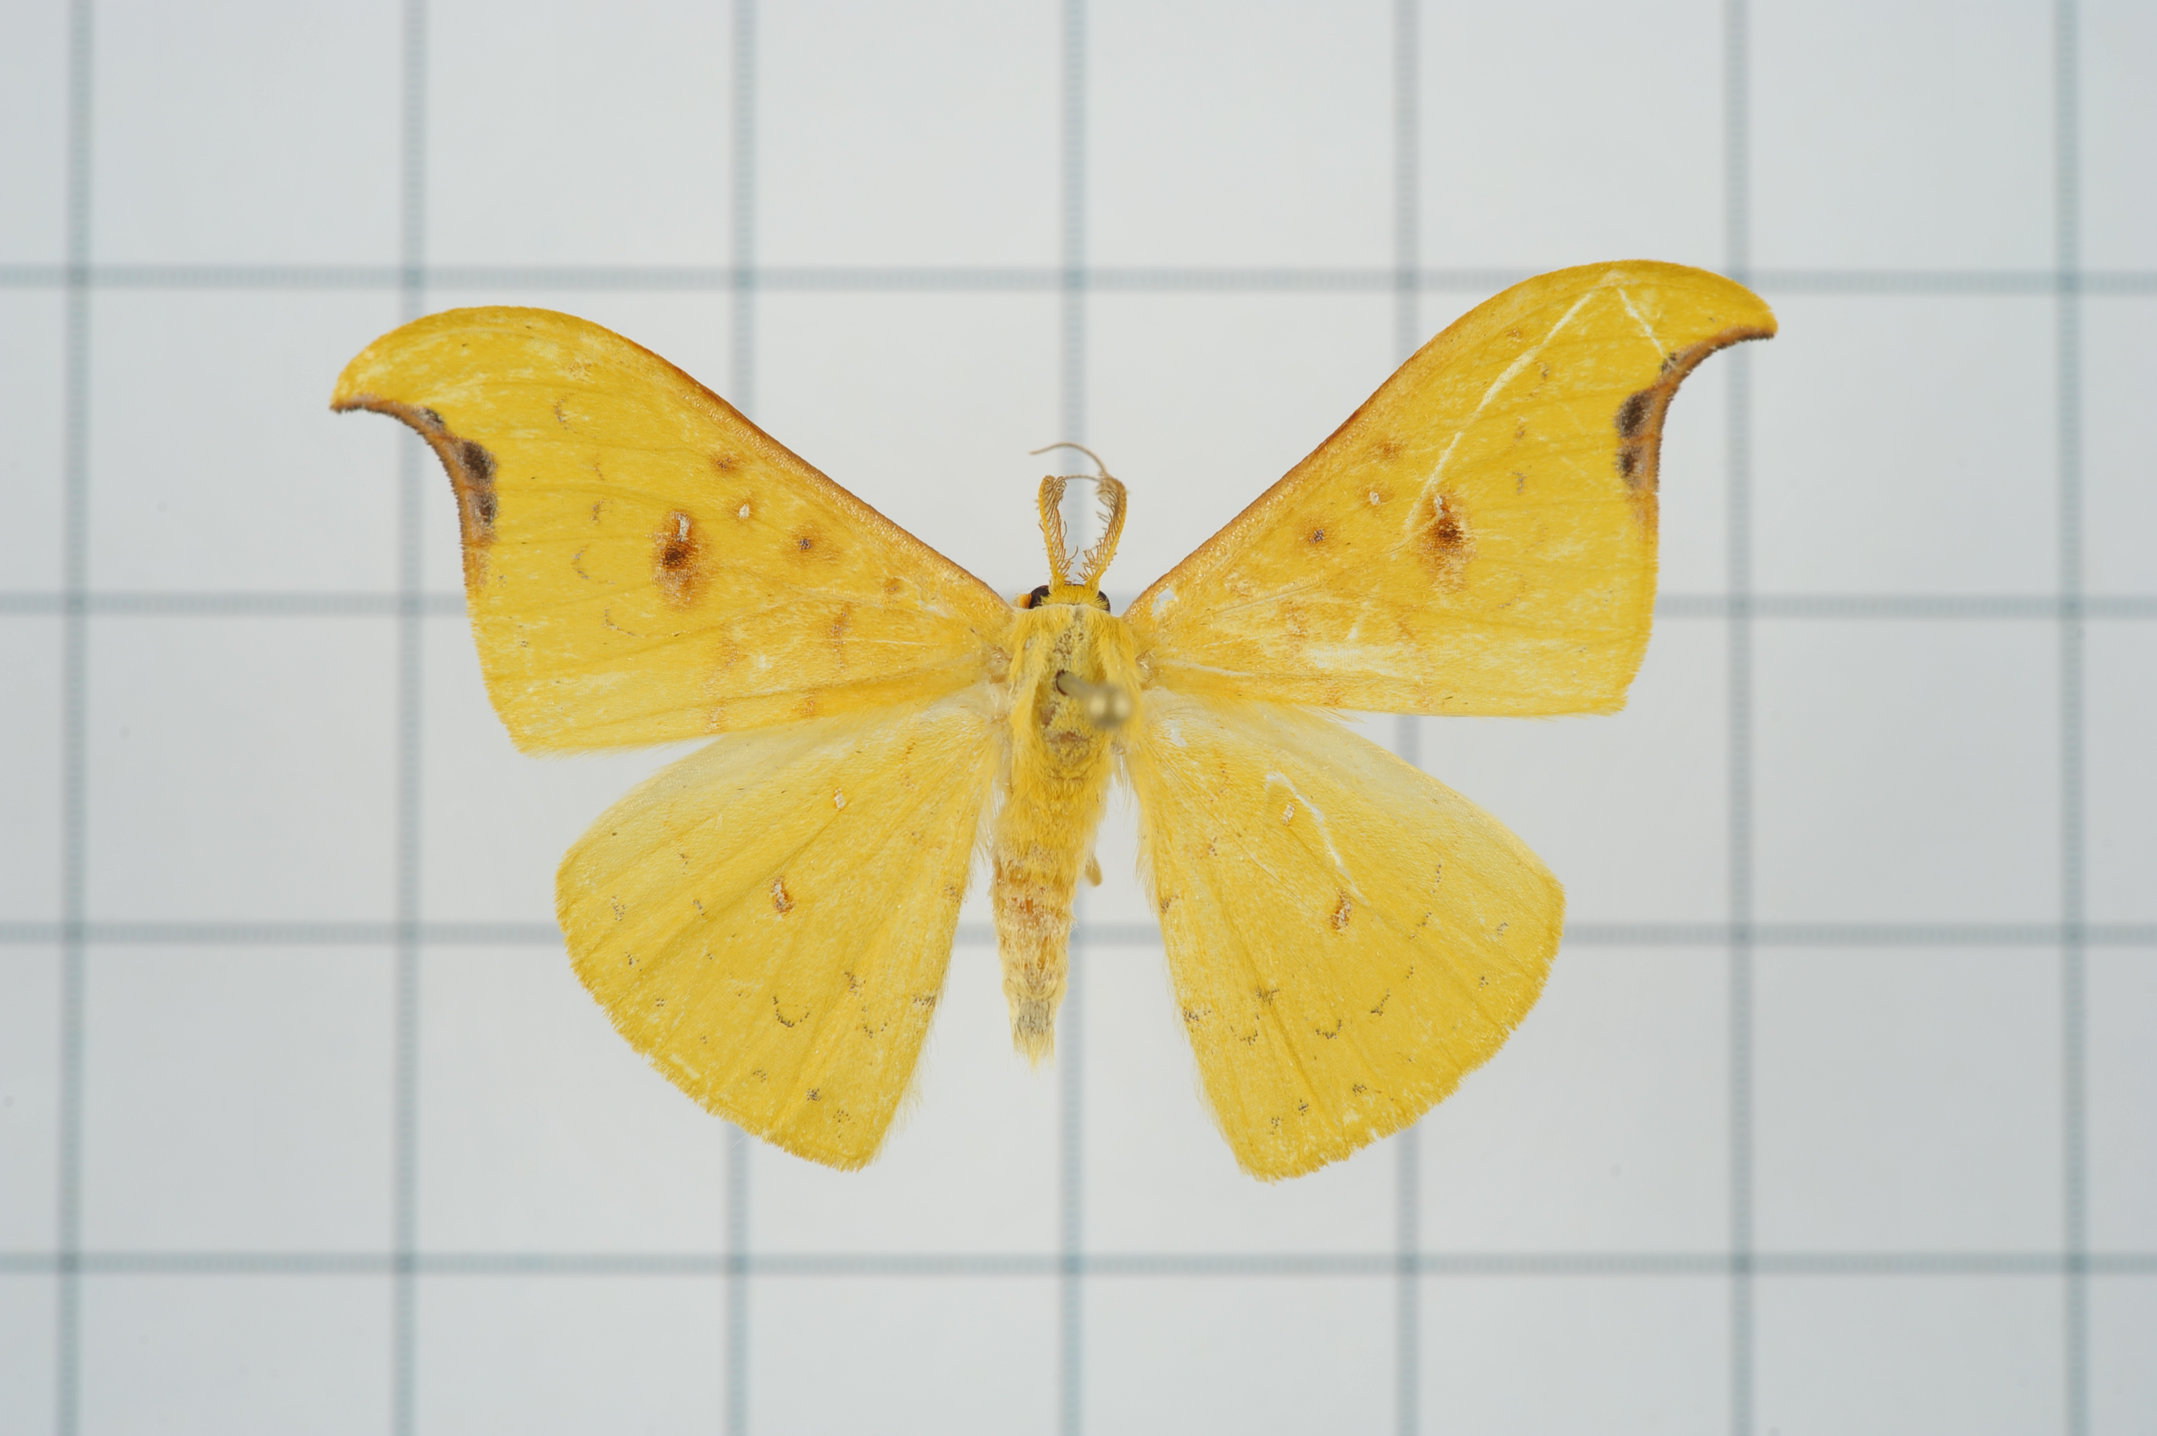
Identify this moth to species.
Tridrepana arikana arikana
